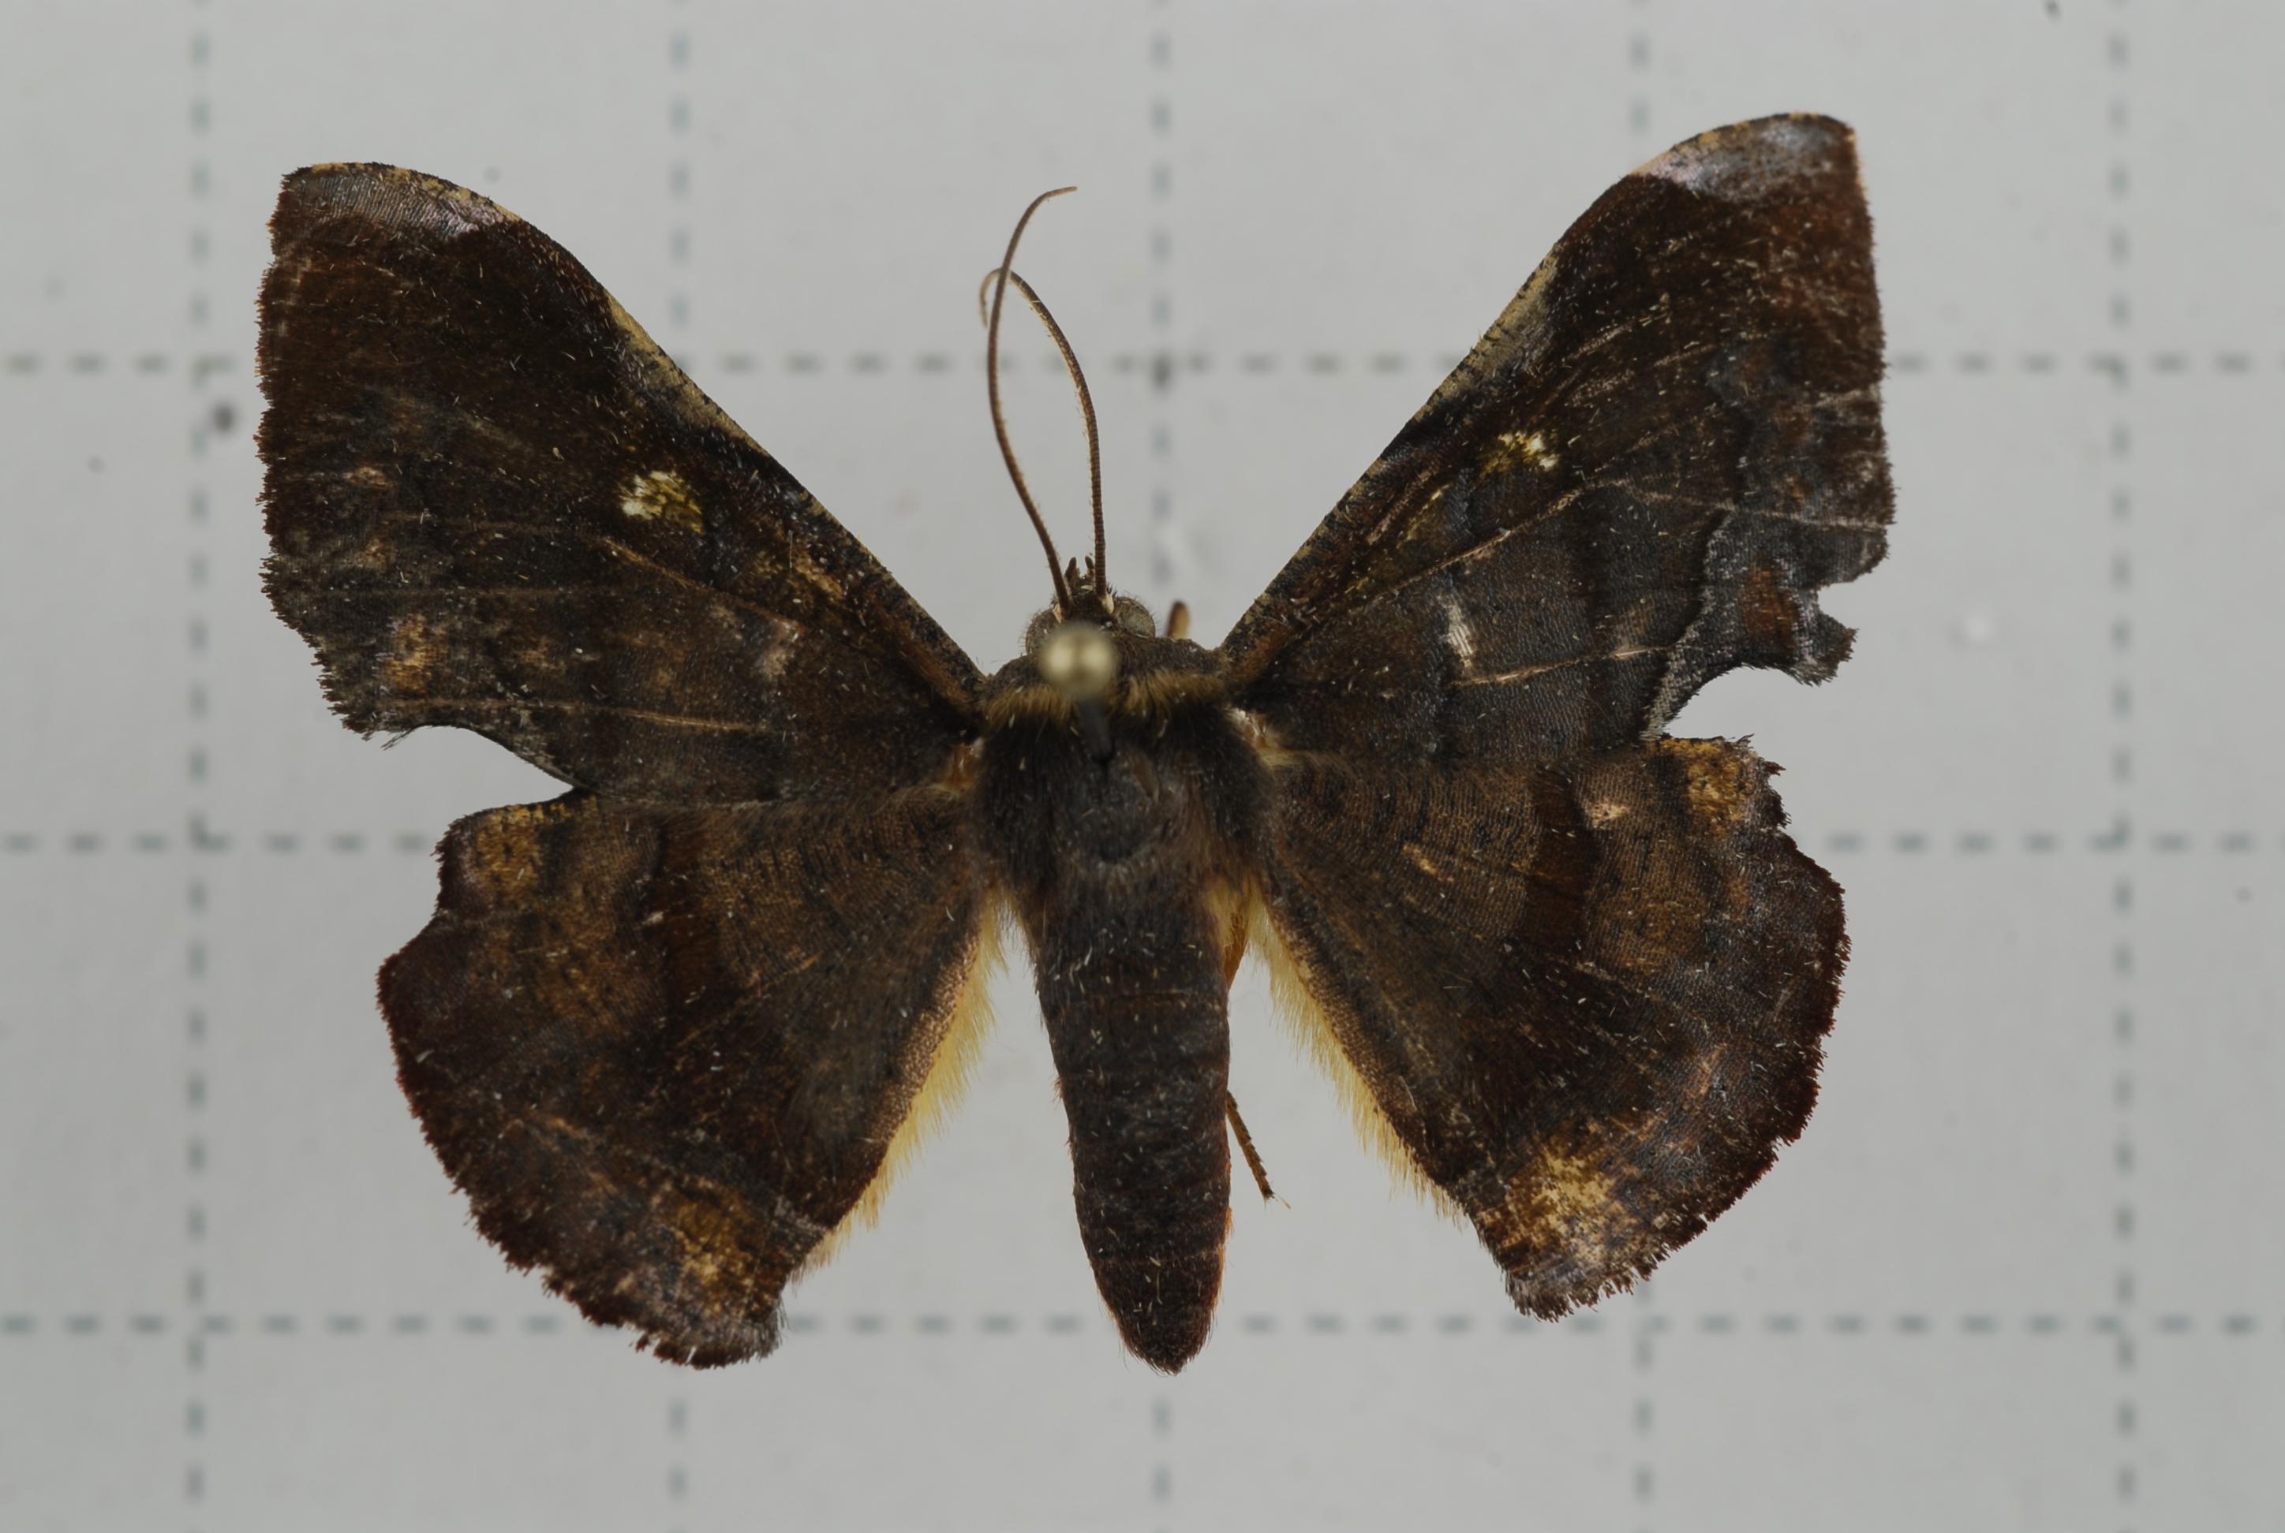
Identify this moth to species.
Fascellina chromataria
